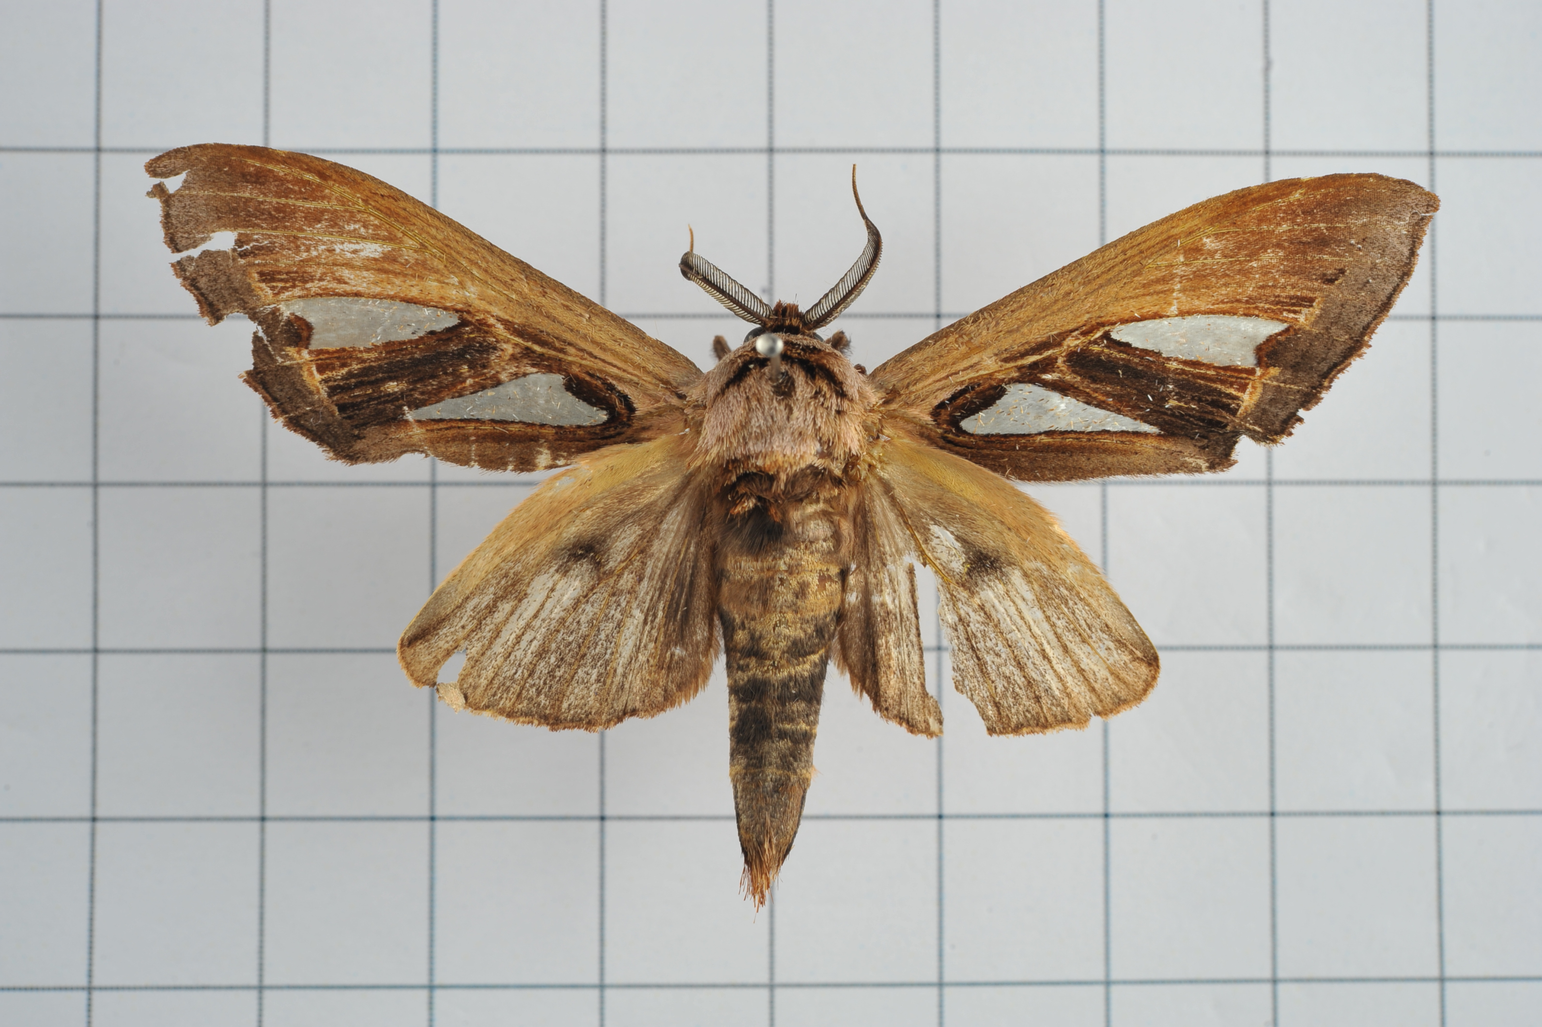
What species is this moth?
Tarsolepis japonica
